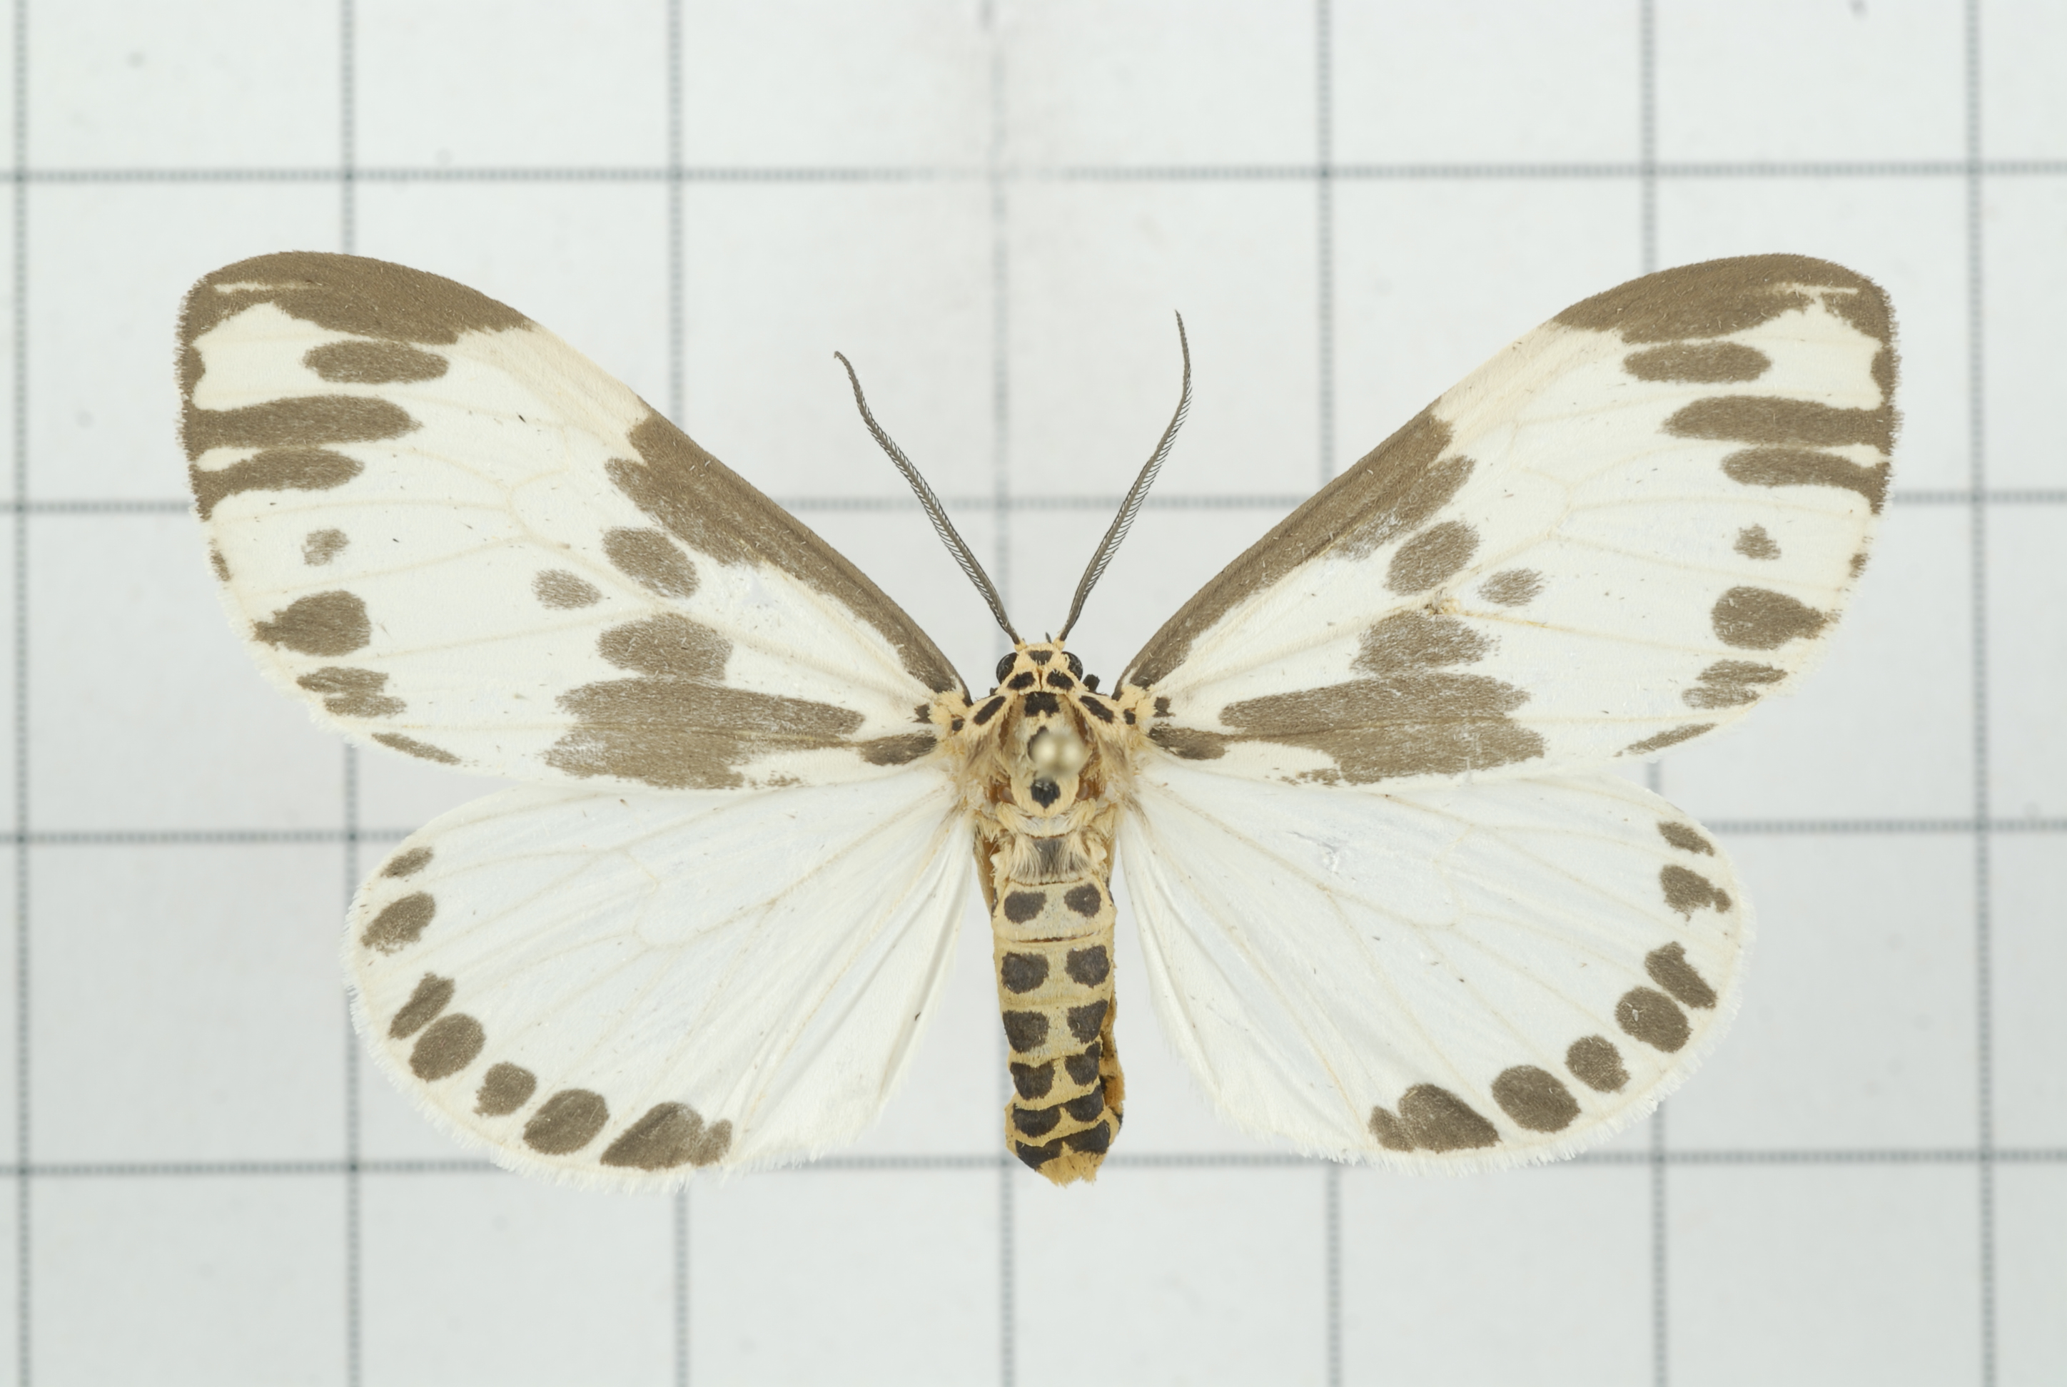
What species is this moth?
Nyctemera carissima formosana
